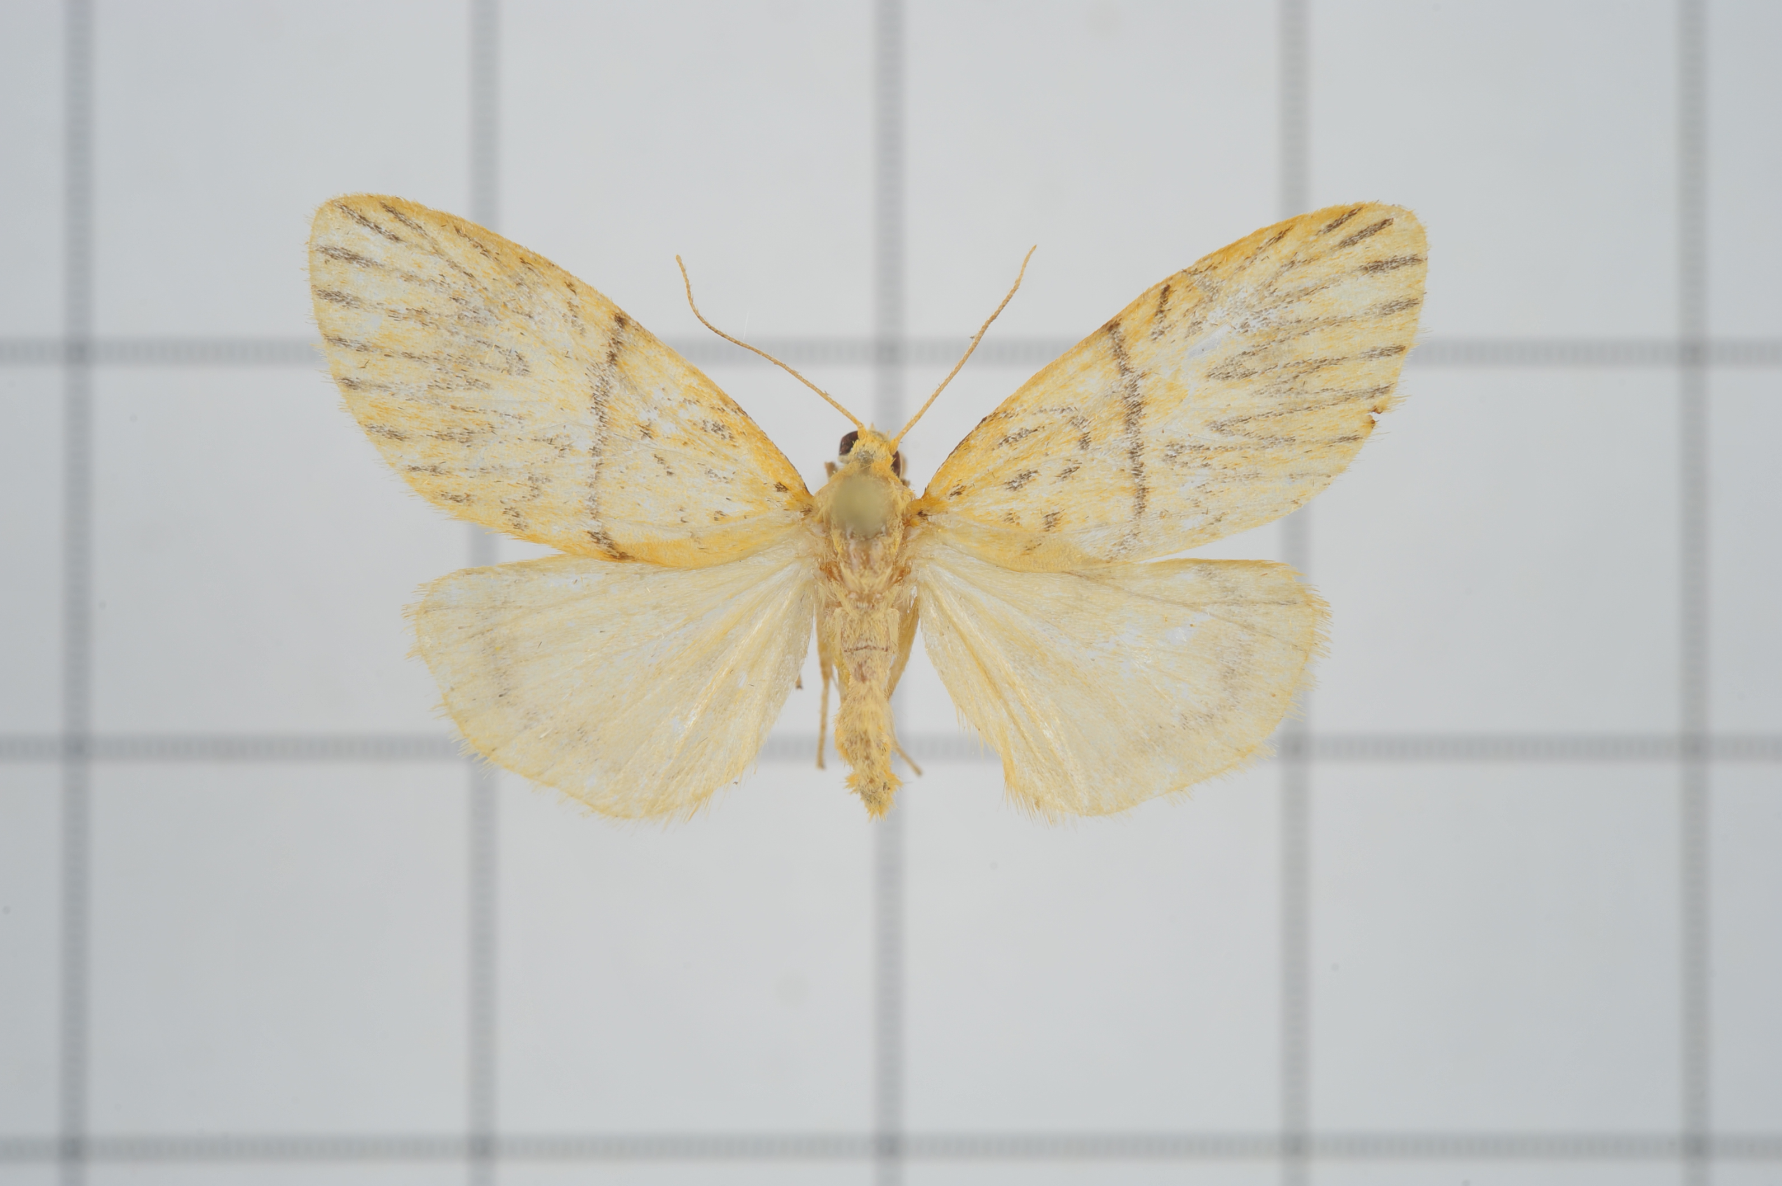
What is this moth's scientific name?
Ammatho takamukui
